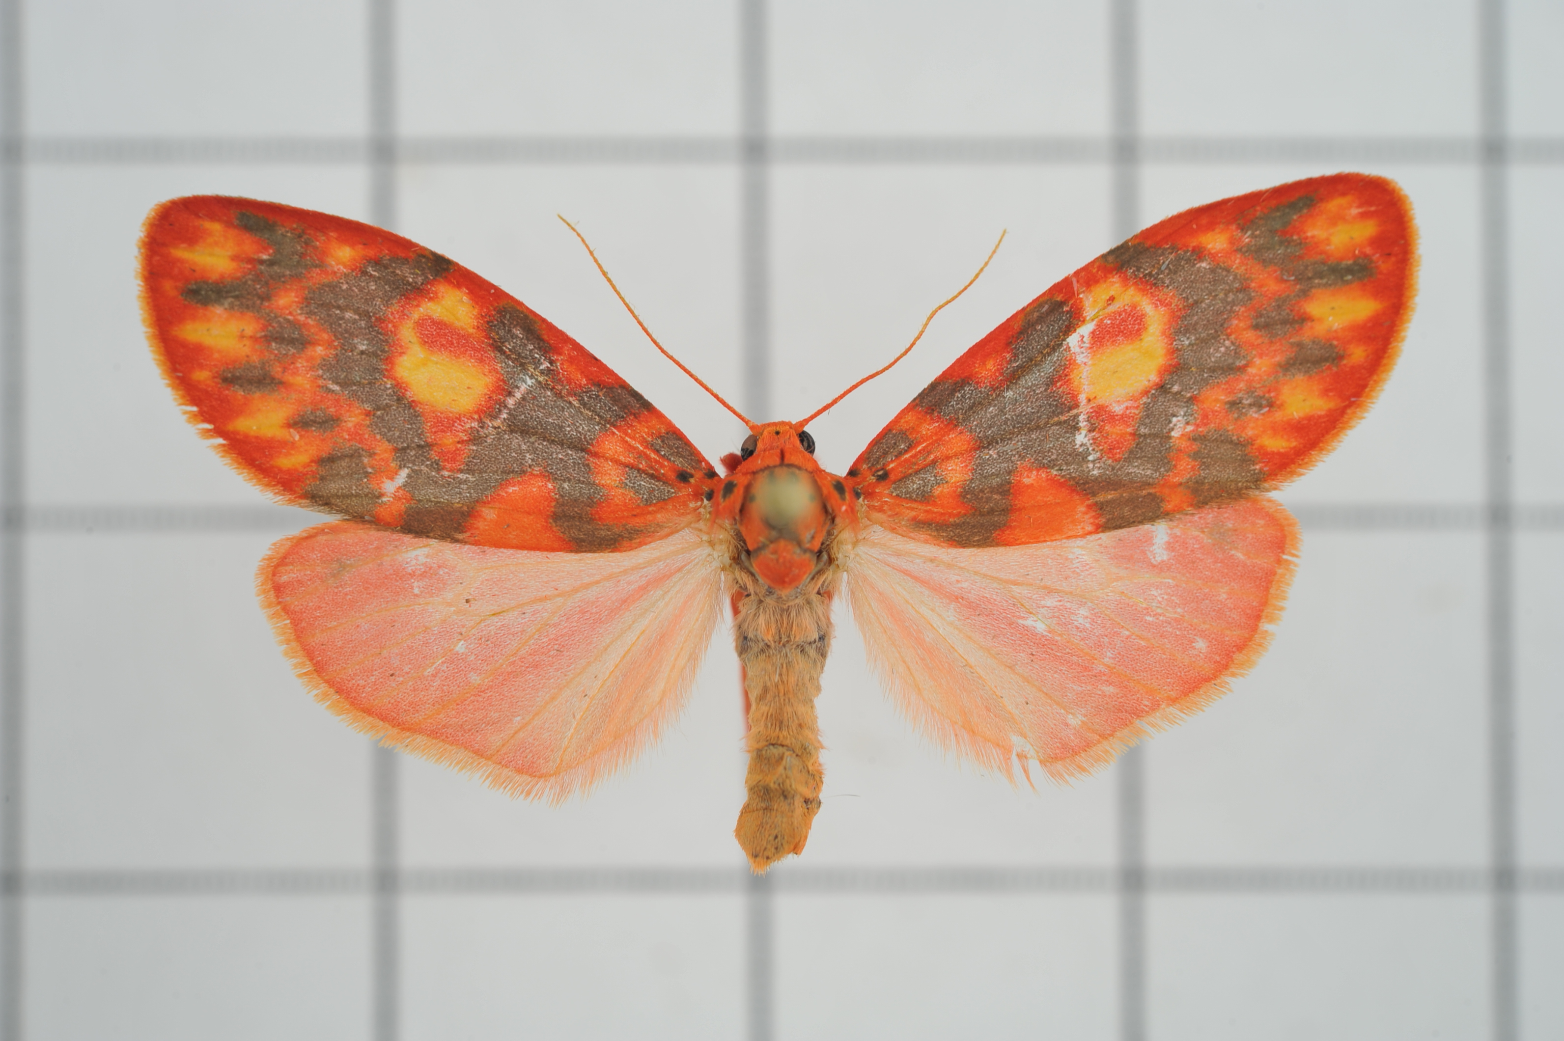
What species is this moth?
Floridasura tricolor
